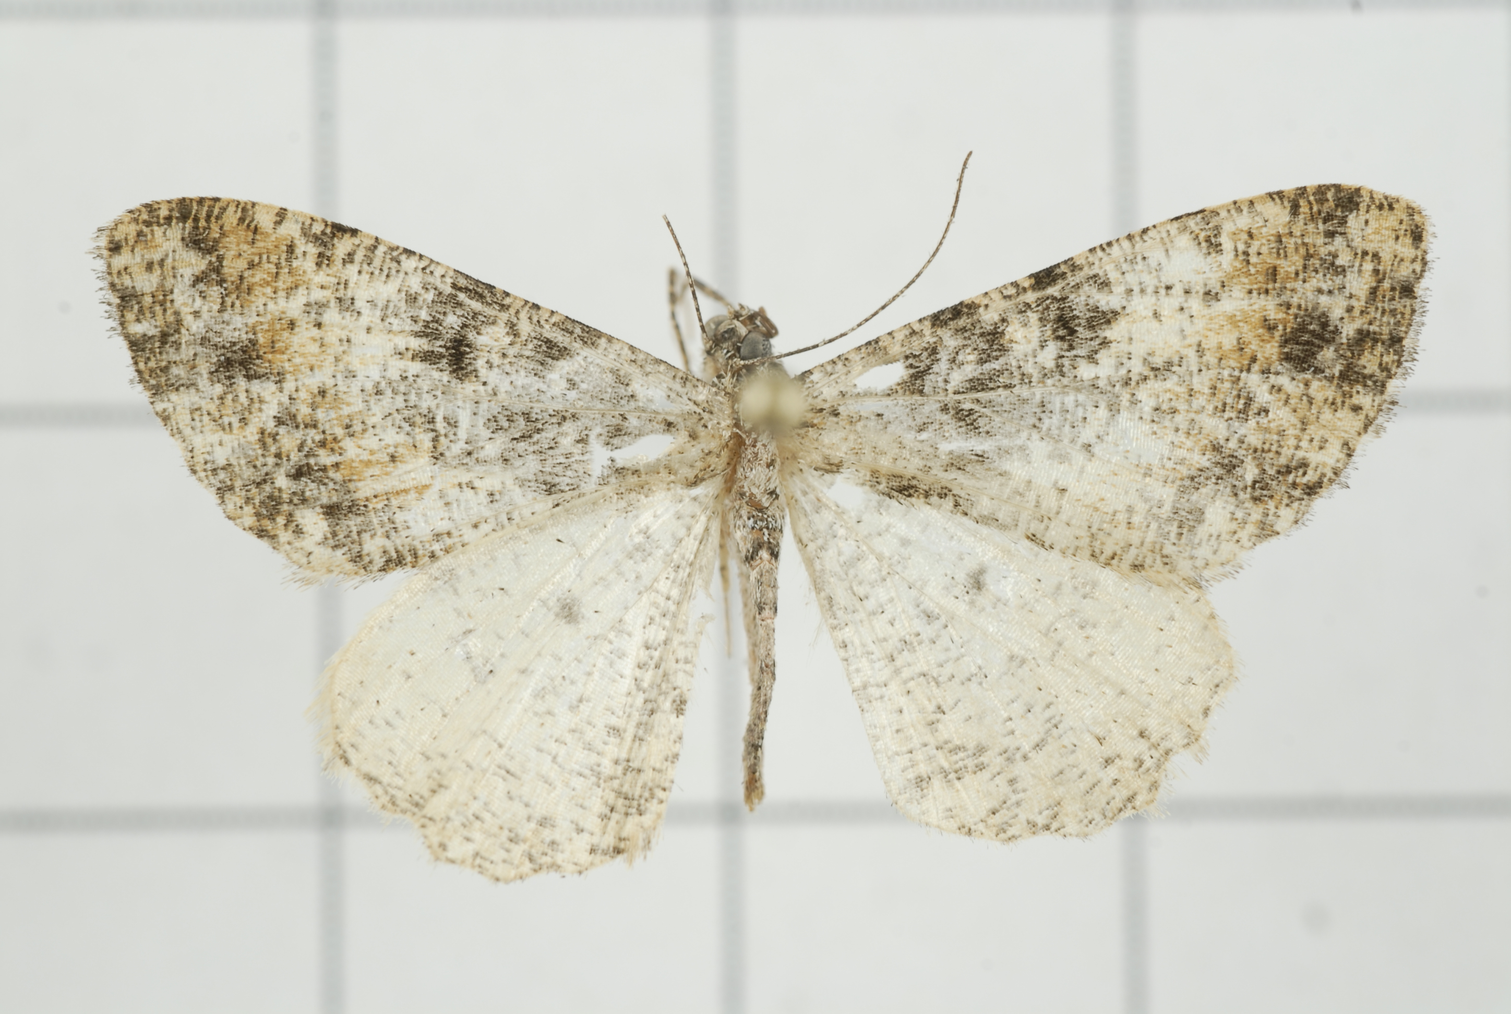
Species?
Alcis scortea
